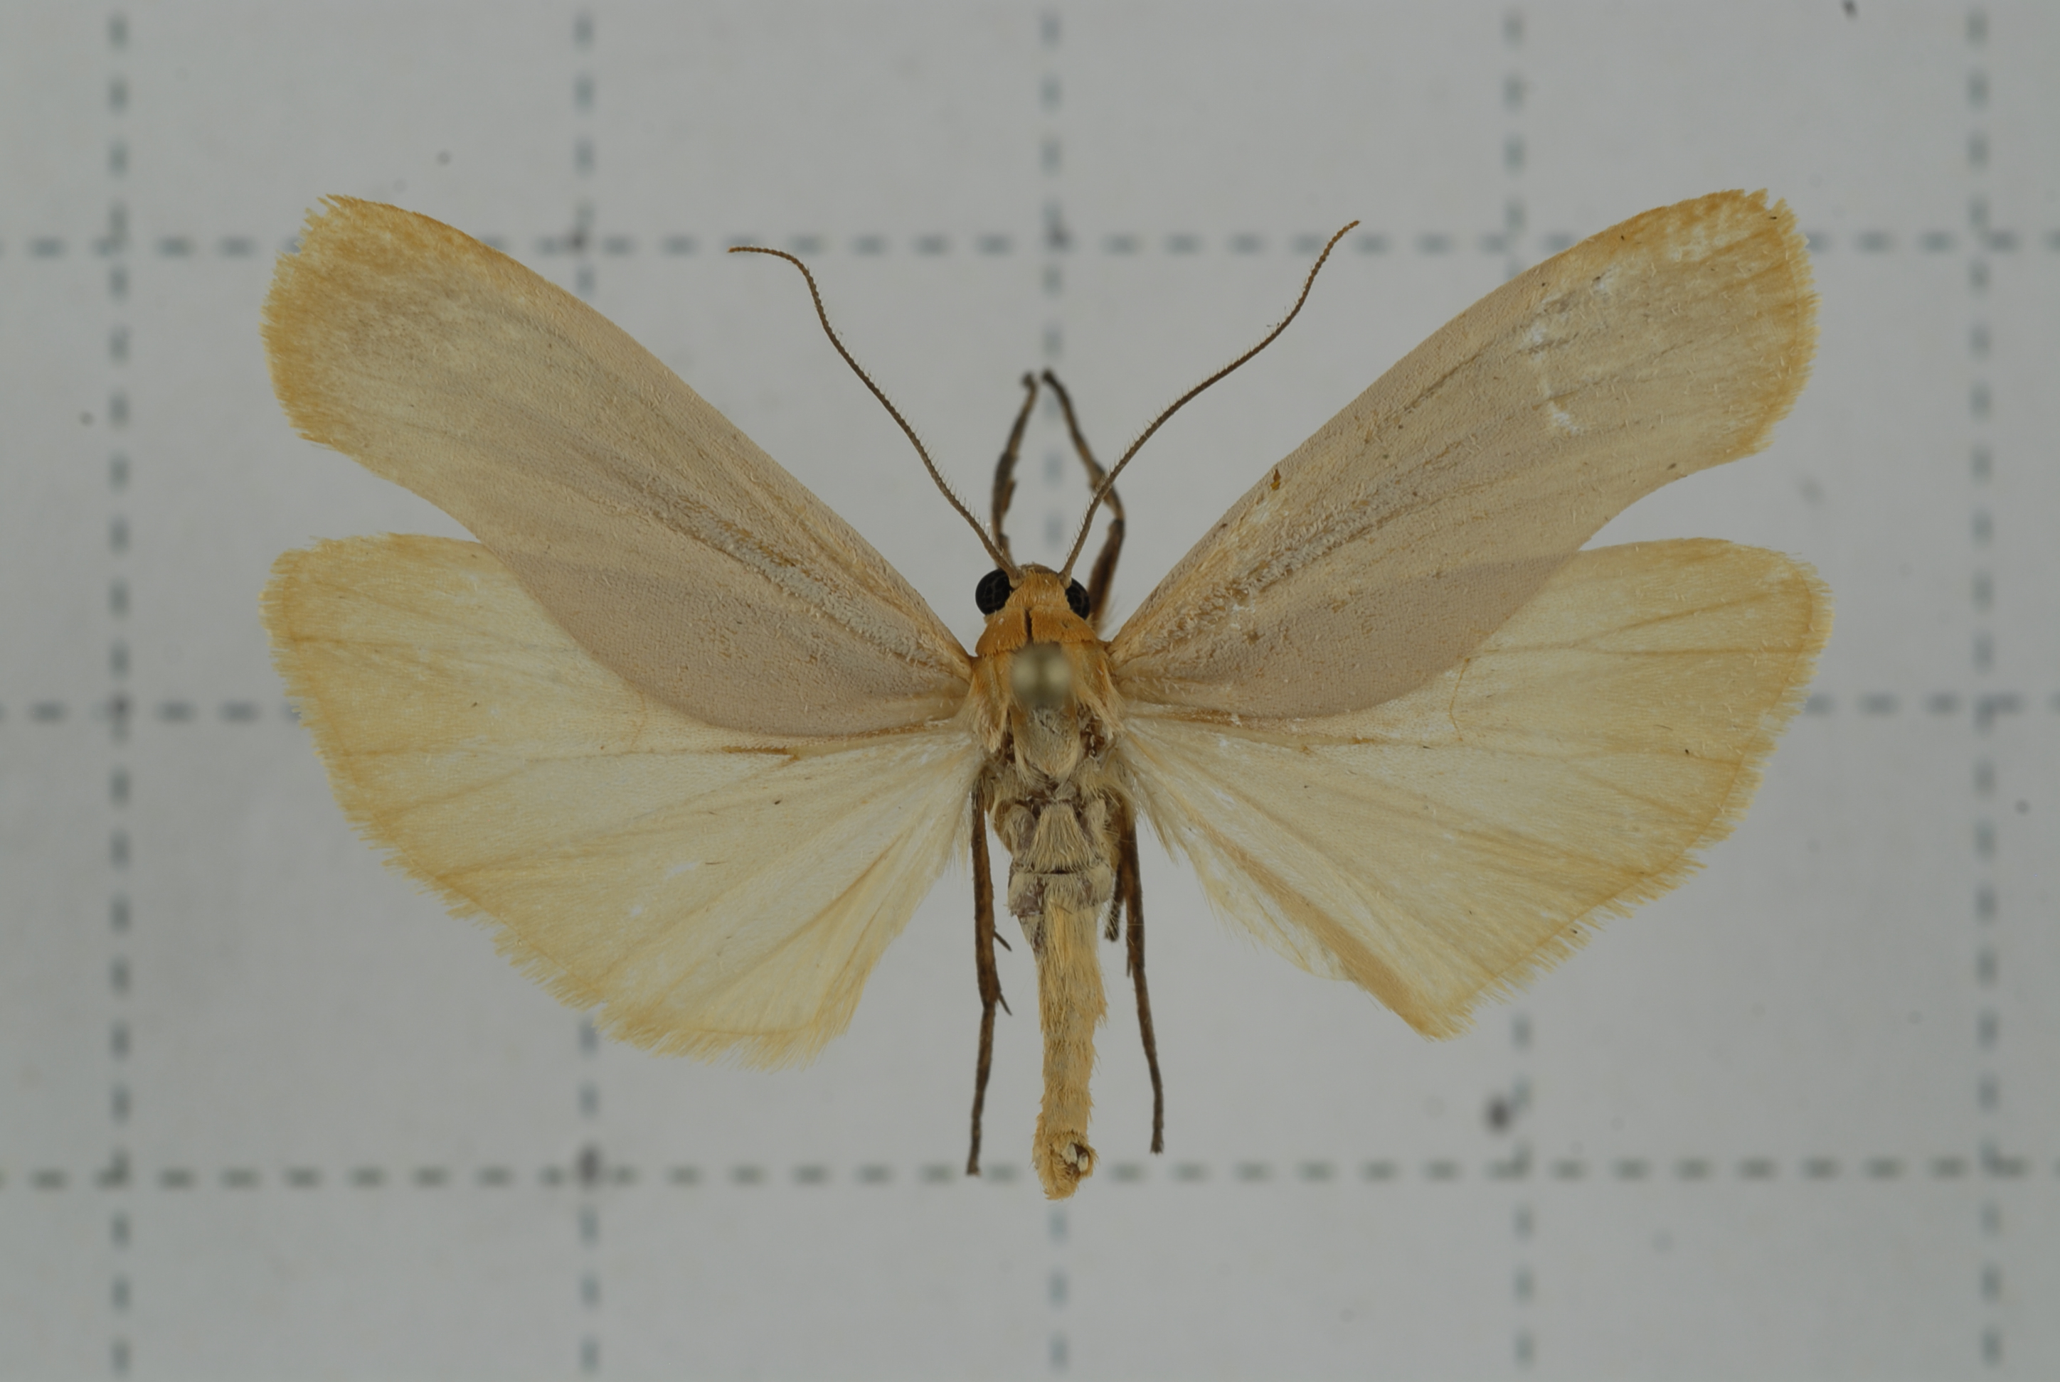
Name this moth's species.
Katha emberifera
